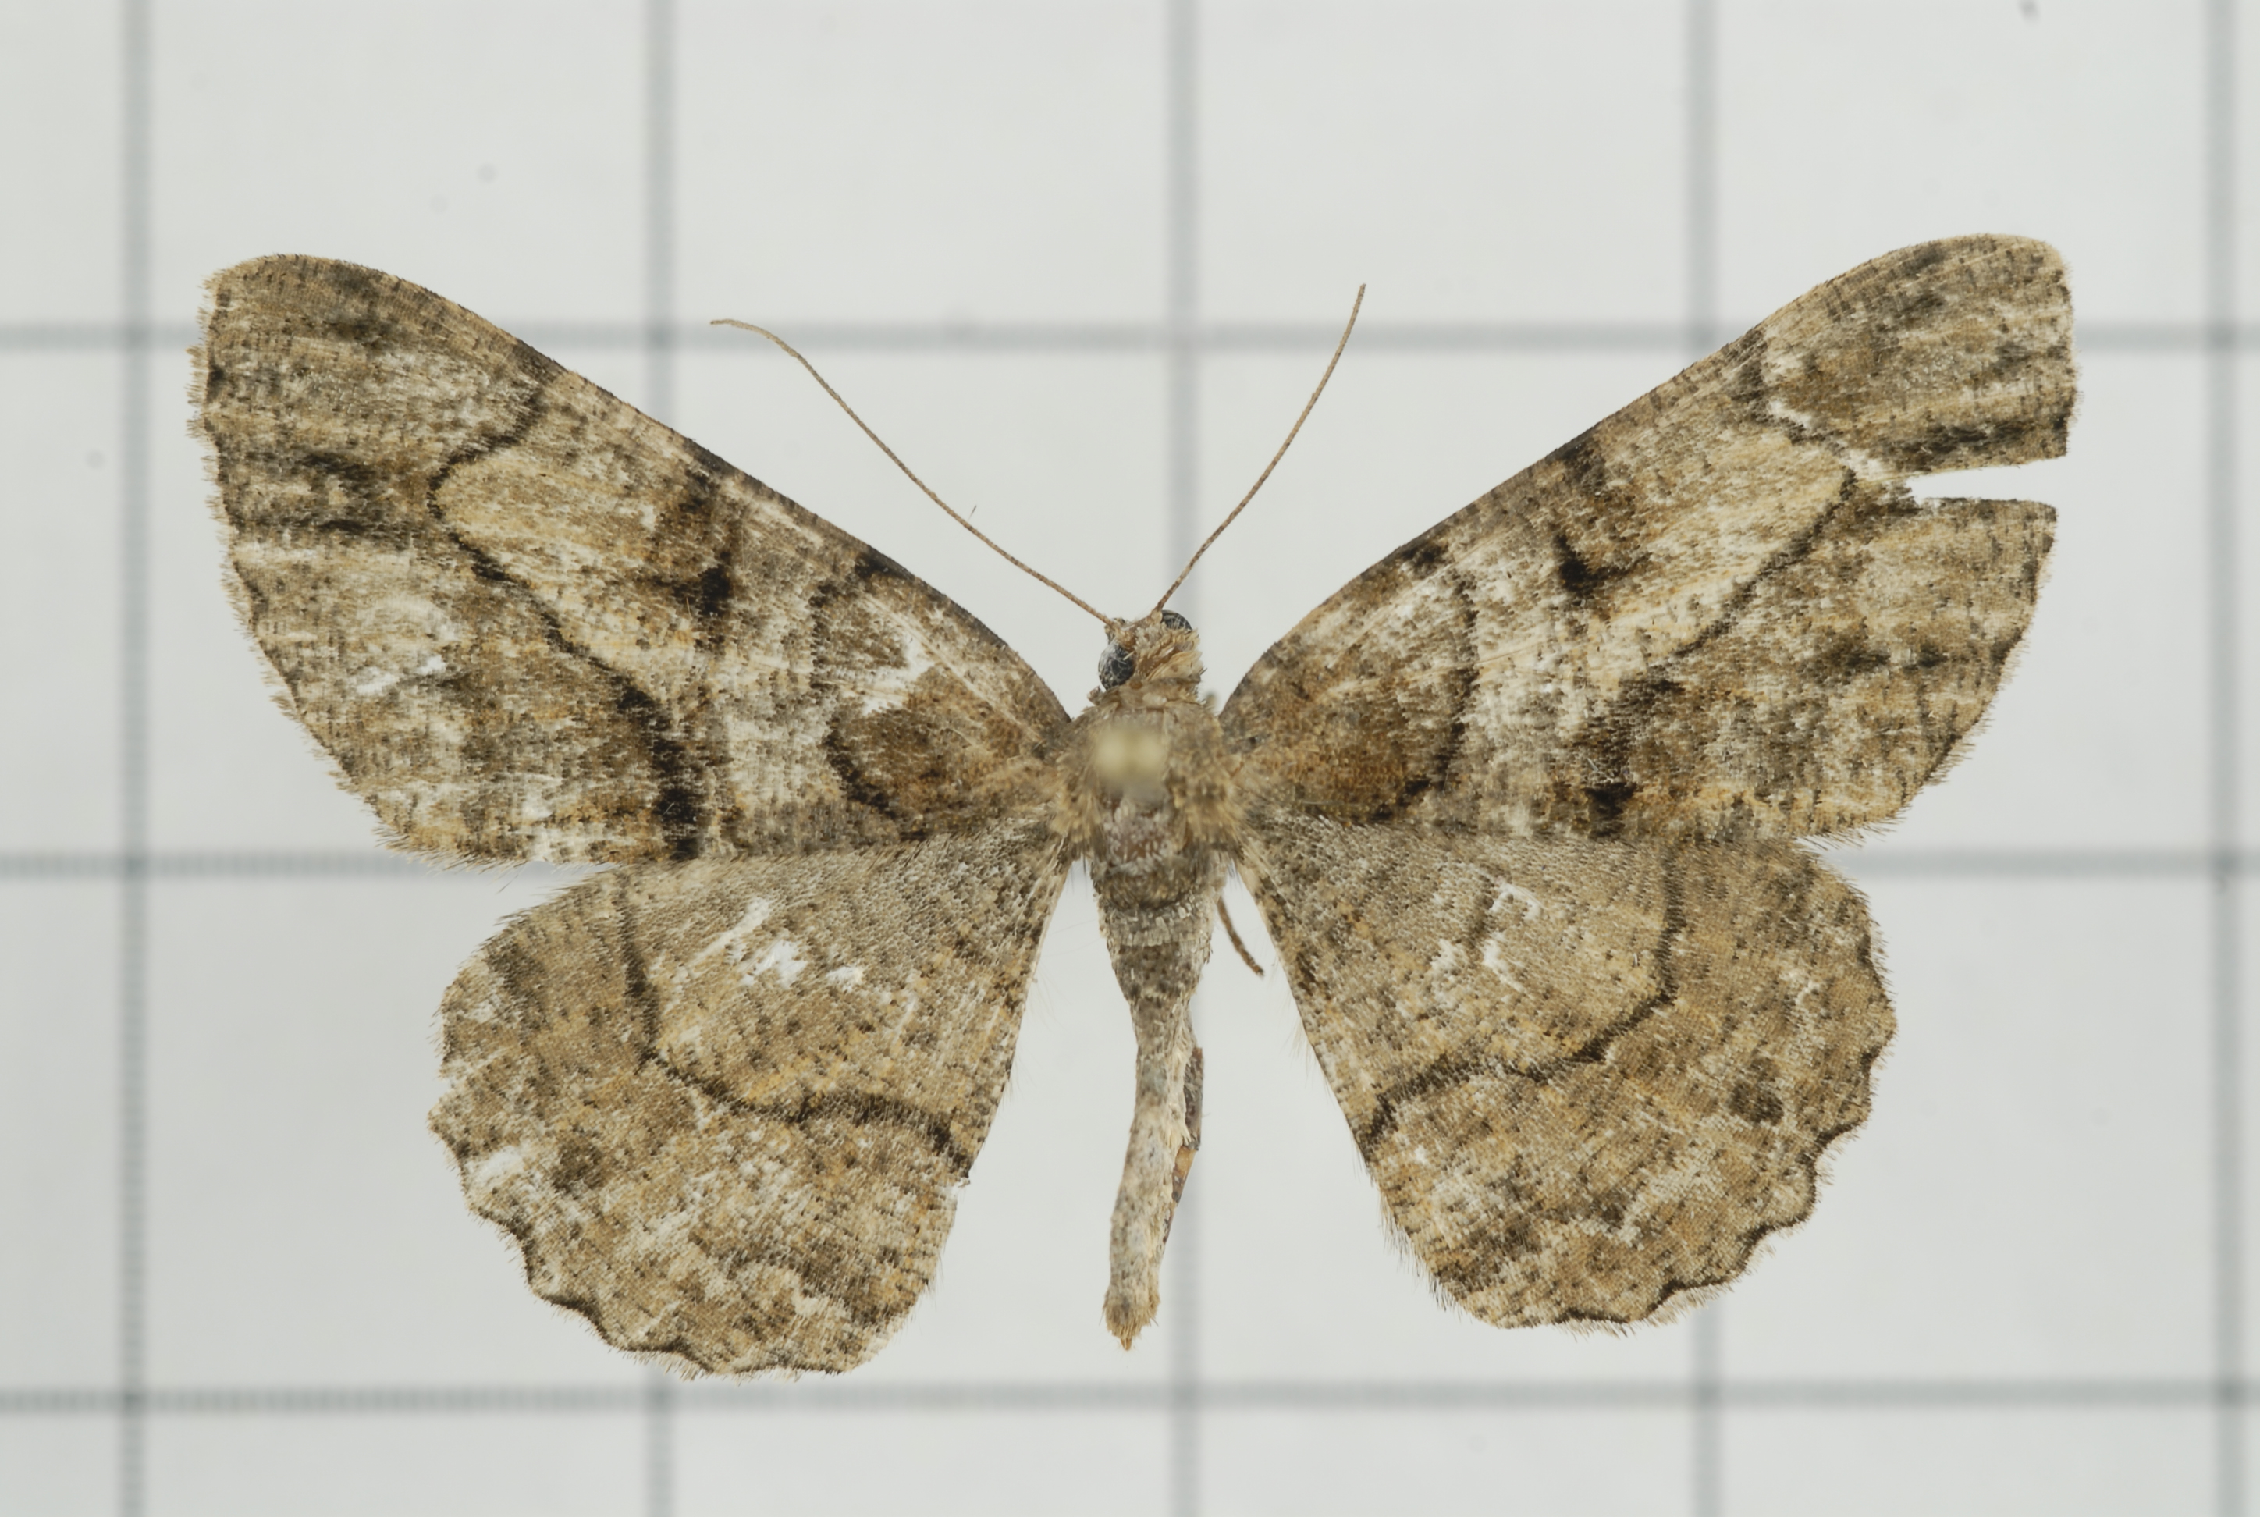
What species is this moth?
Psilalcis pulveraria
